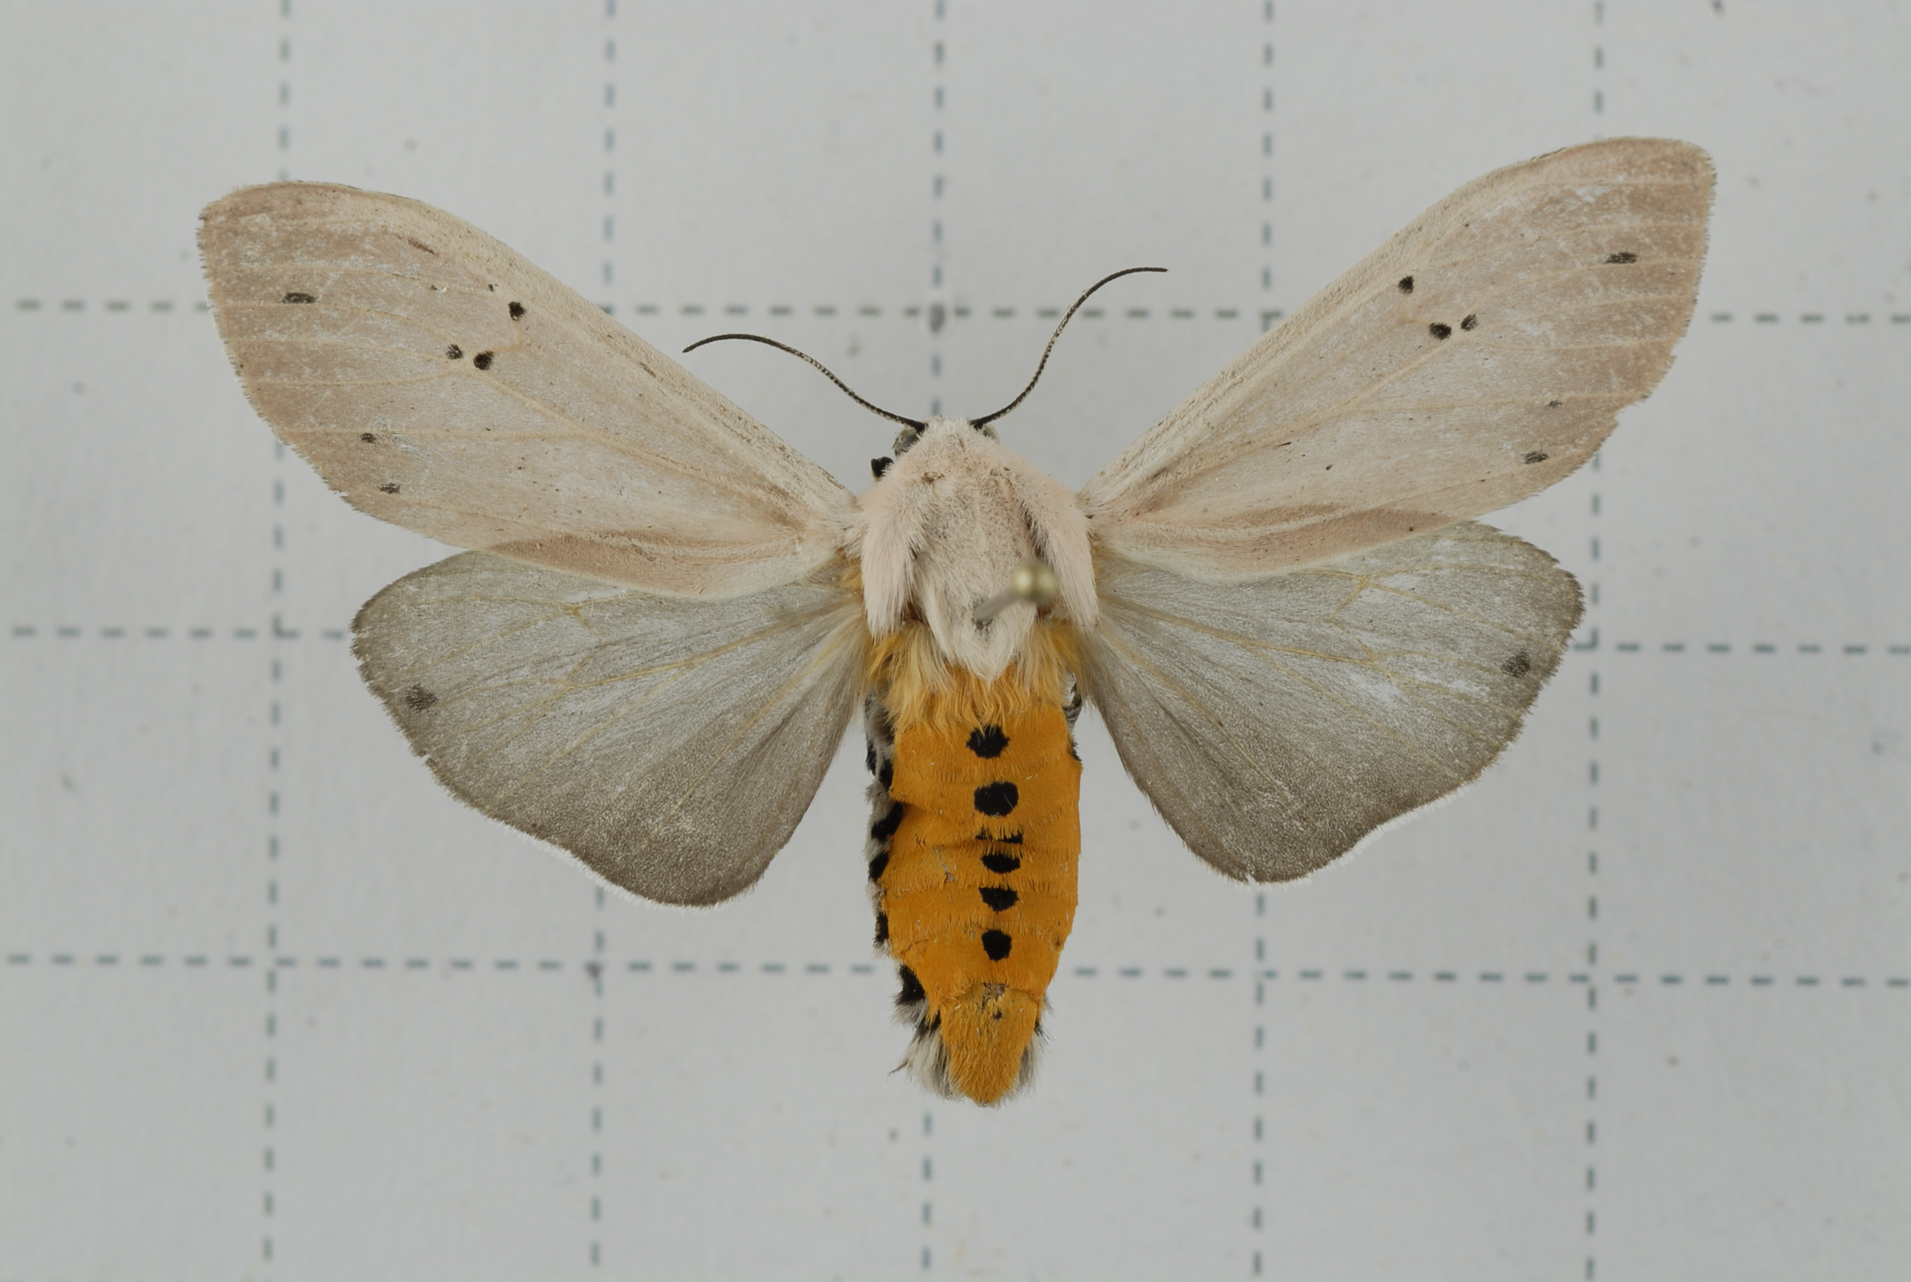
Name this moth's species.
Creatonotos transiens koni
